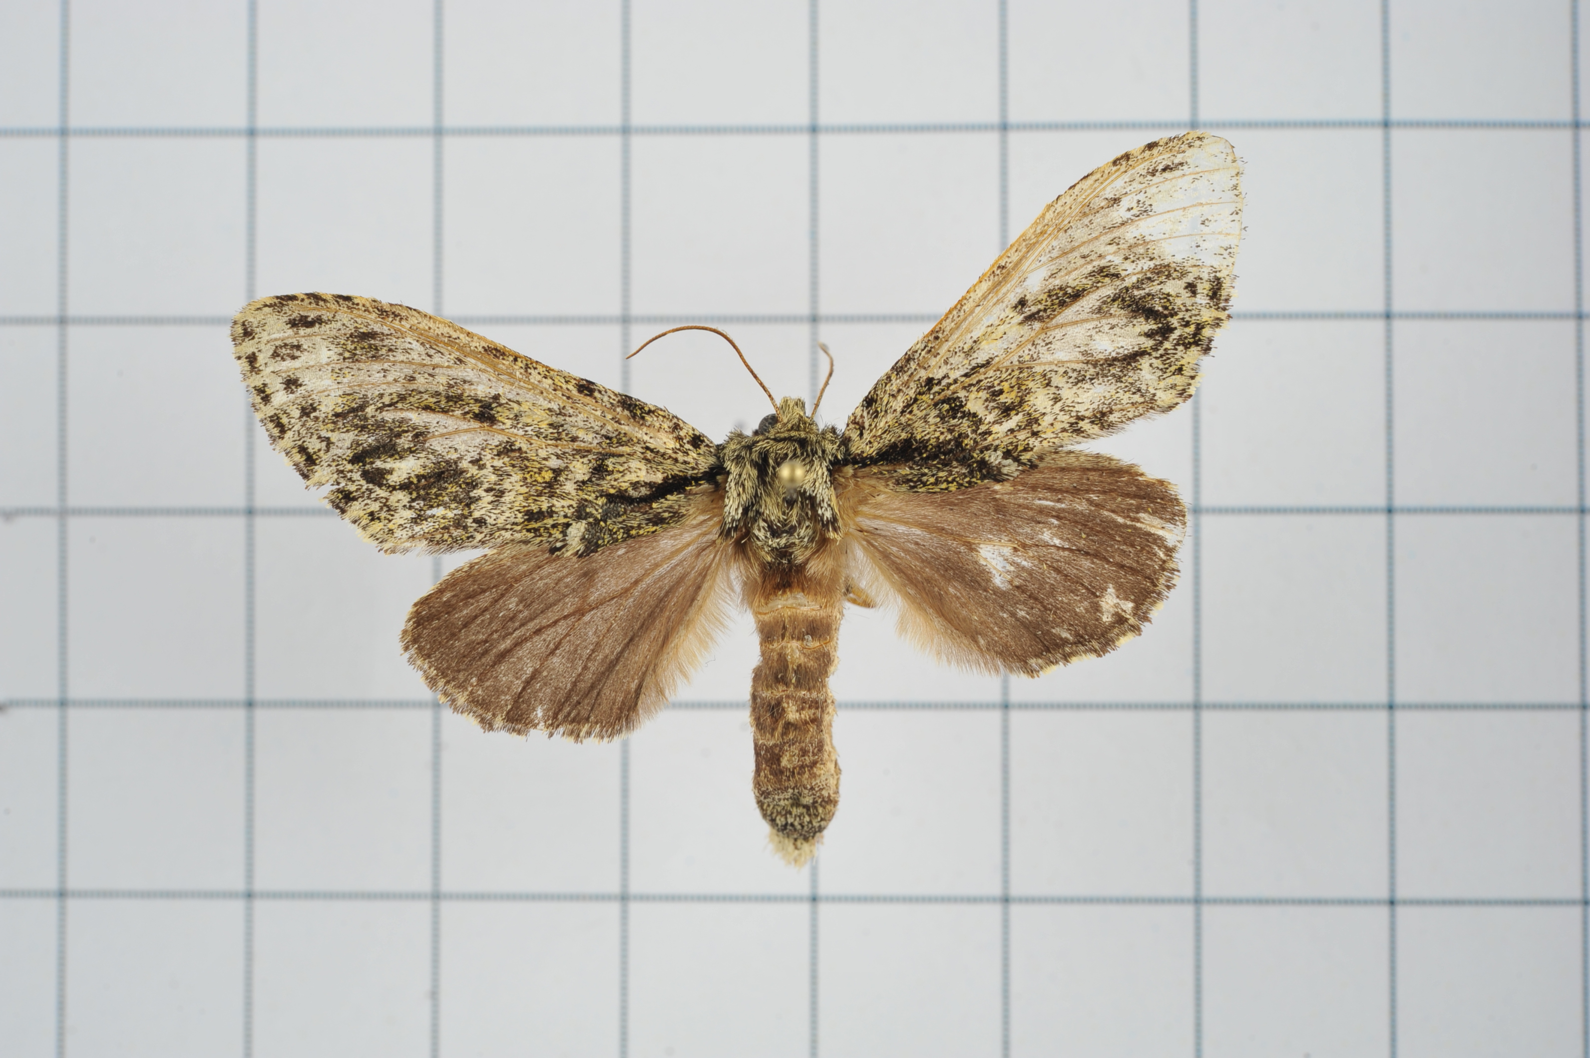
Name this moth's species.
Pheosiopsis cinerea formosana
